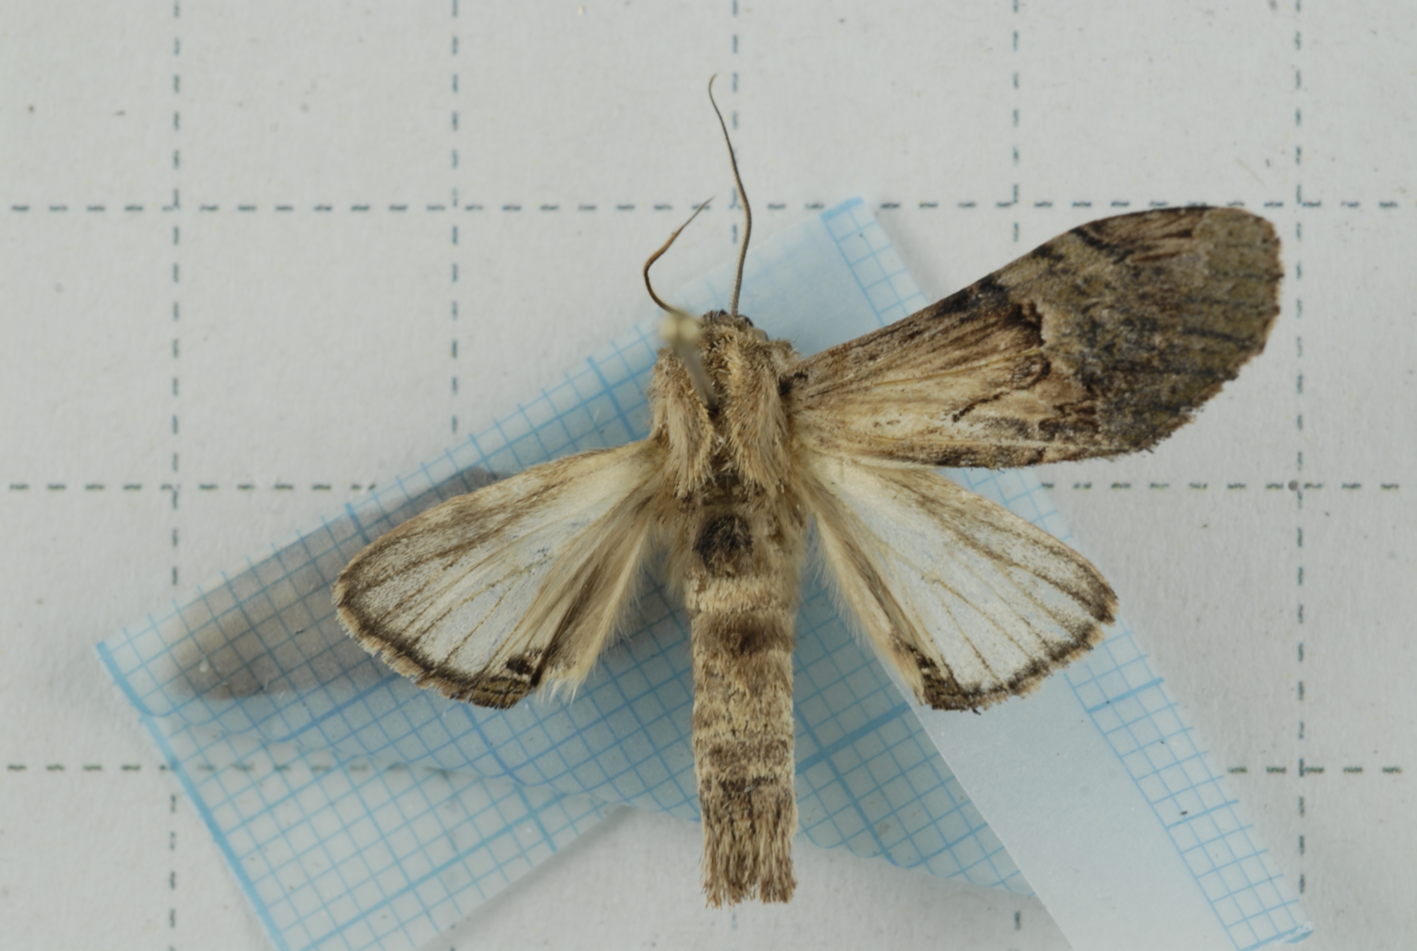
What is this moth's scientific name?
Chadisra bipartita
